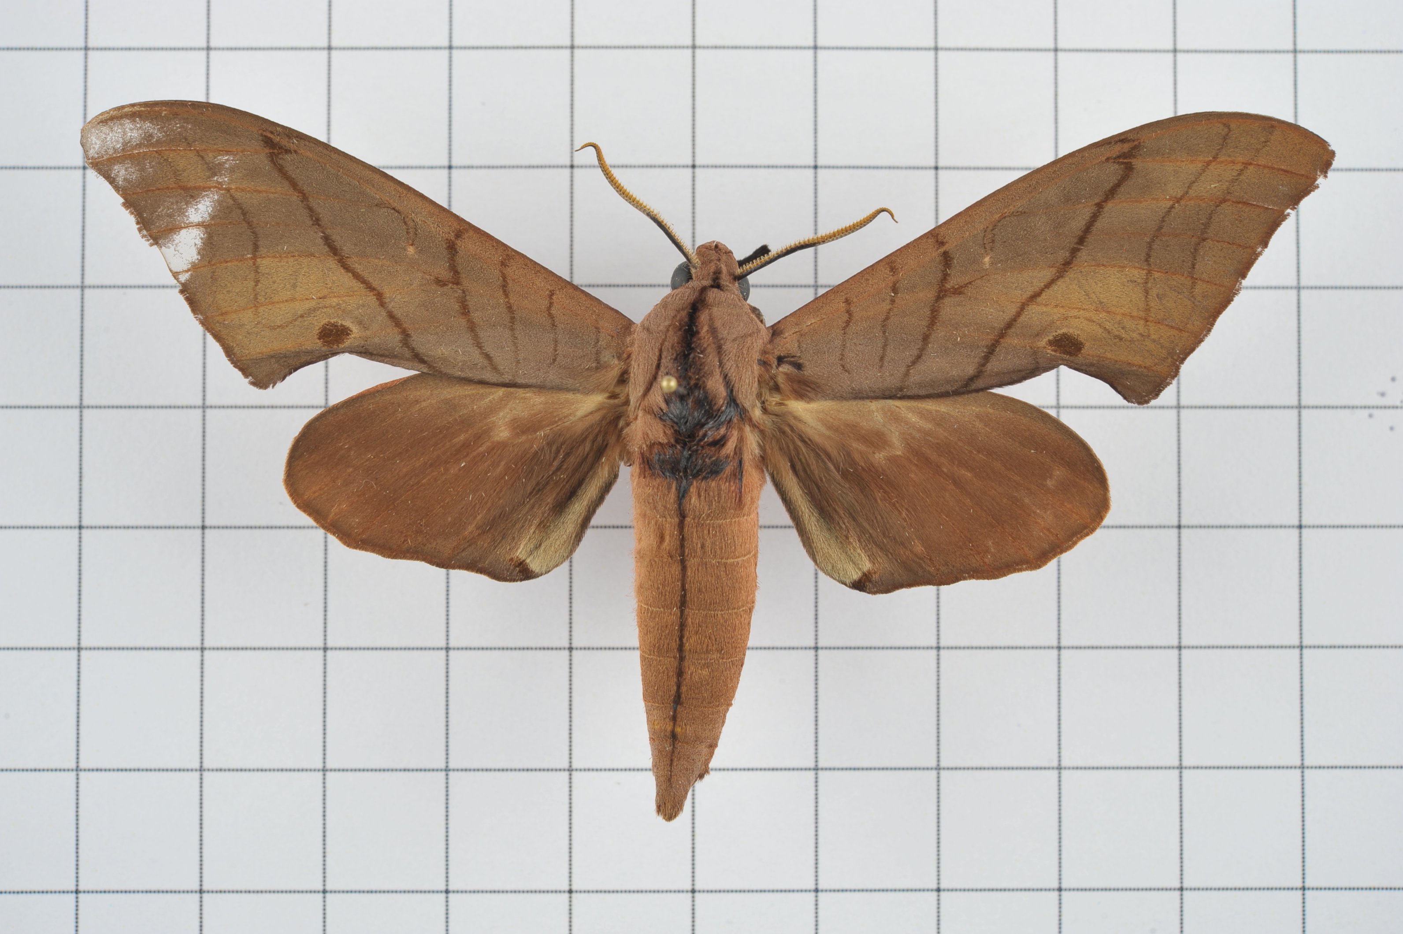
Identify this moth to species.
Marumba cristata bukaiana
